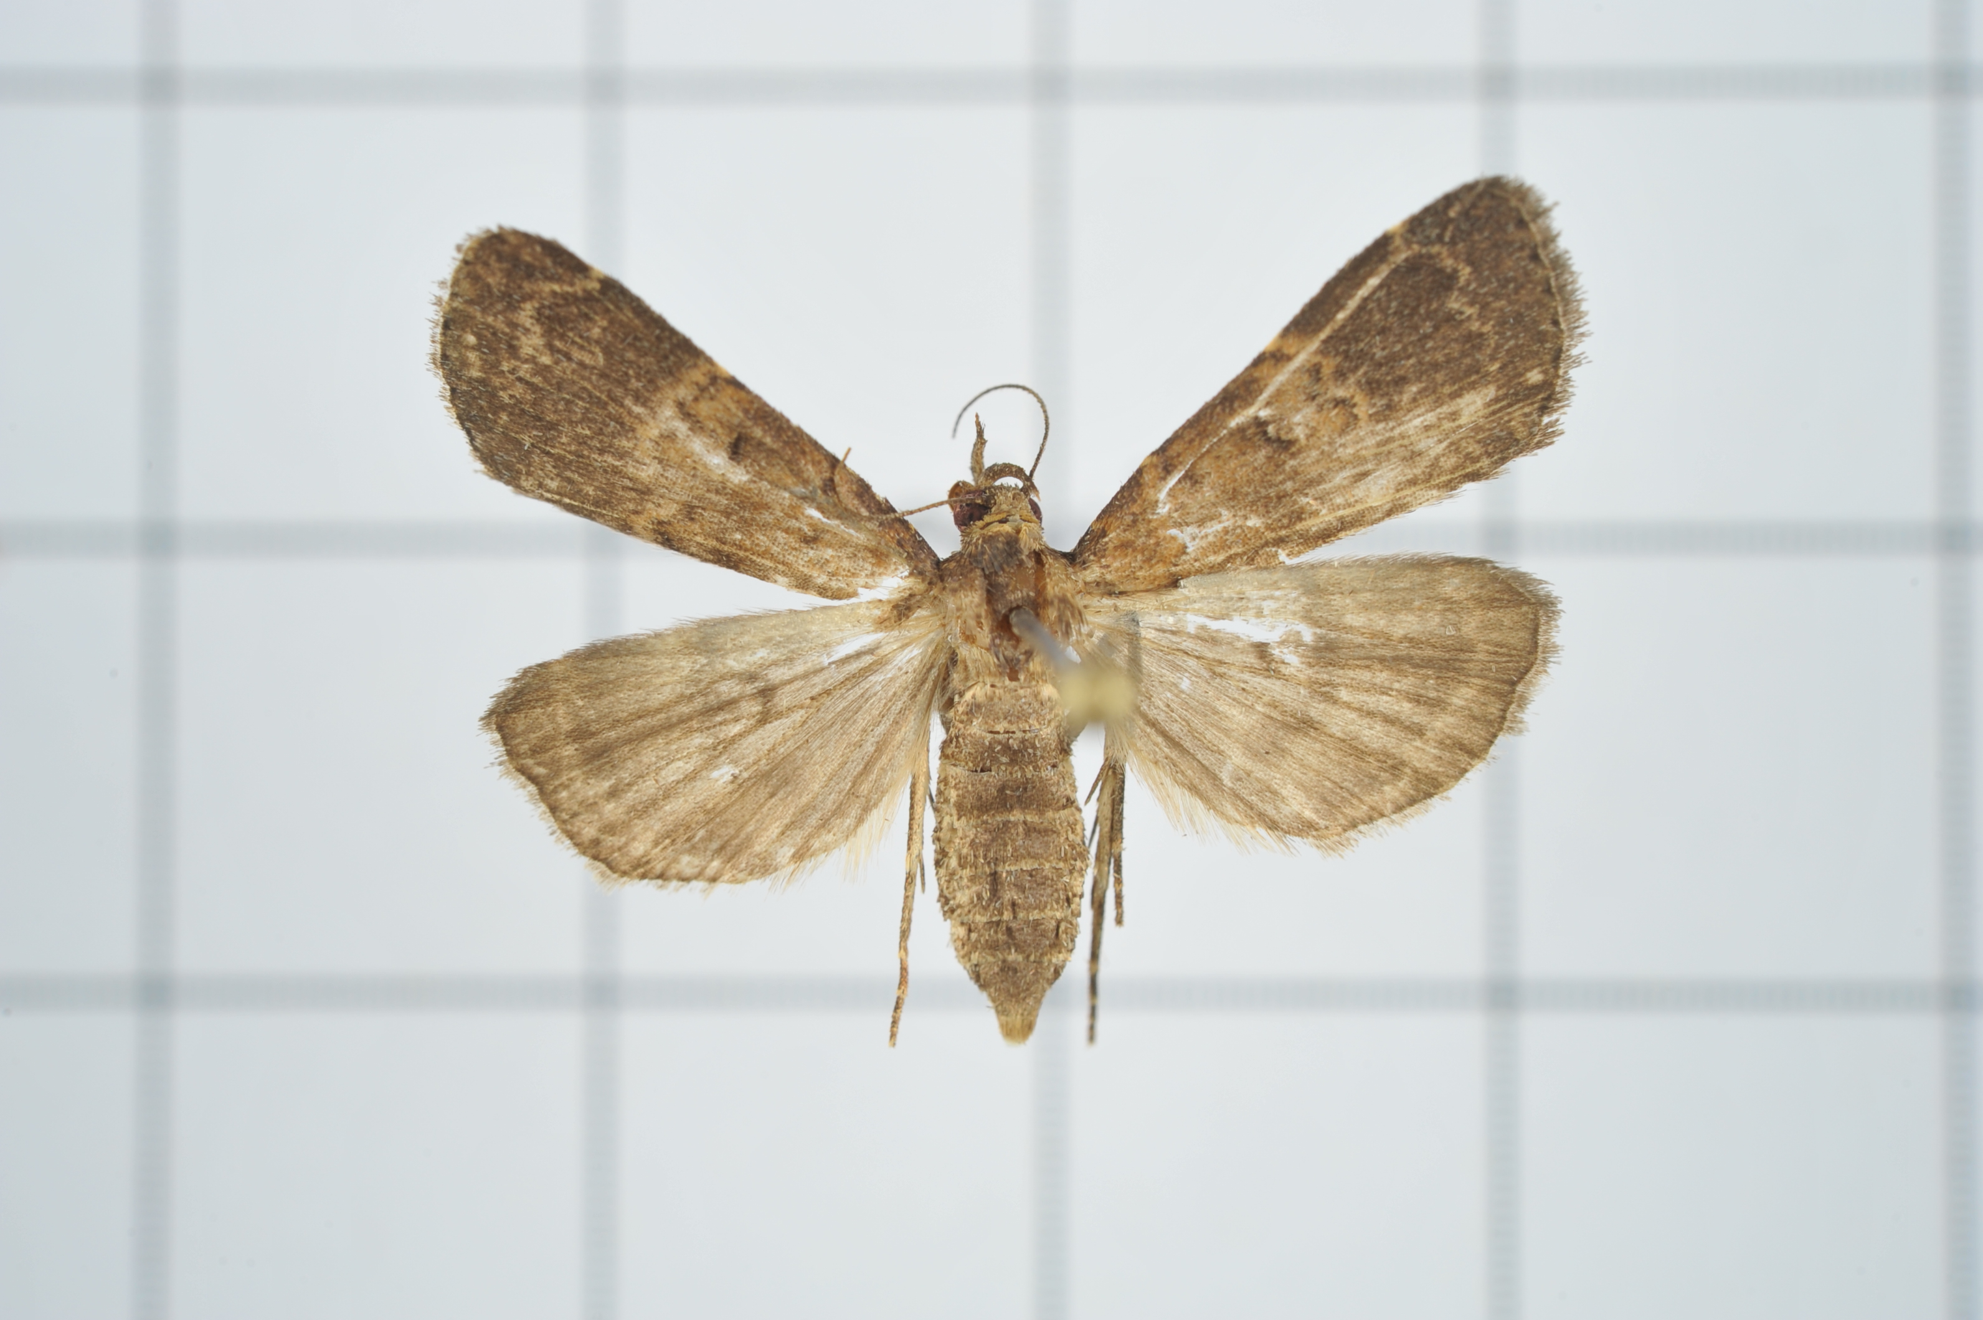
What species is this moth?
Hydrillodes lentalis
